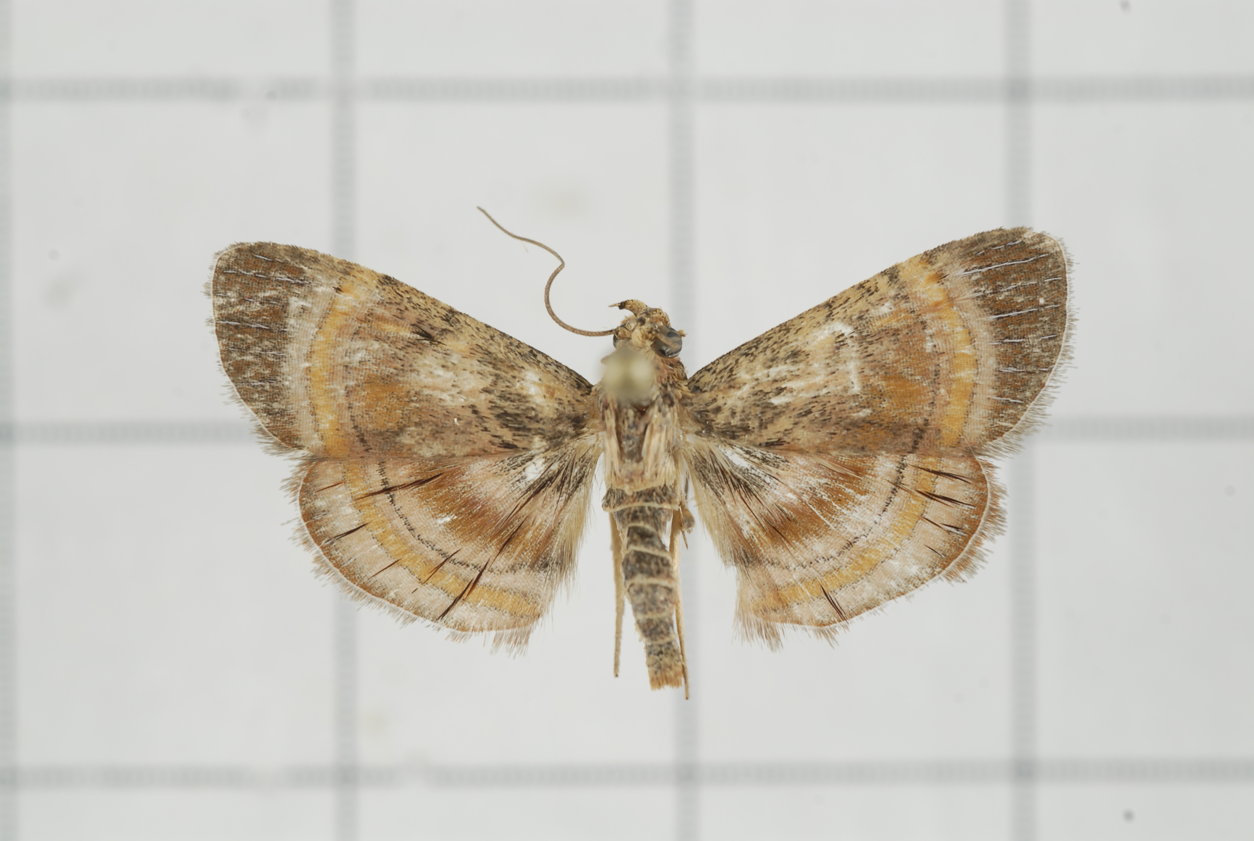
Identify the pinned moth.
Lista haraldusalis
